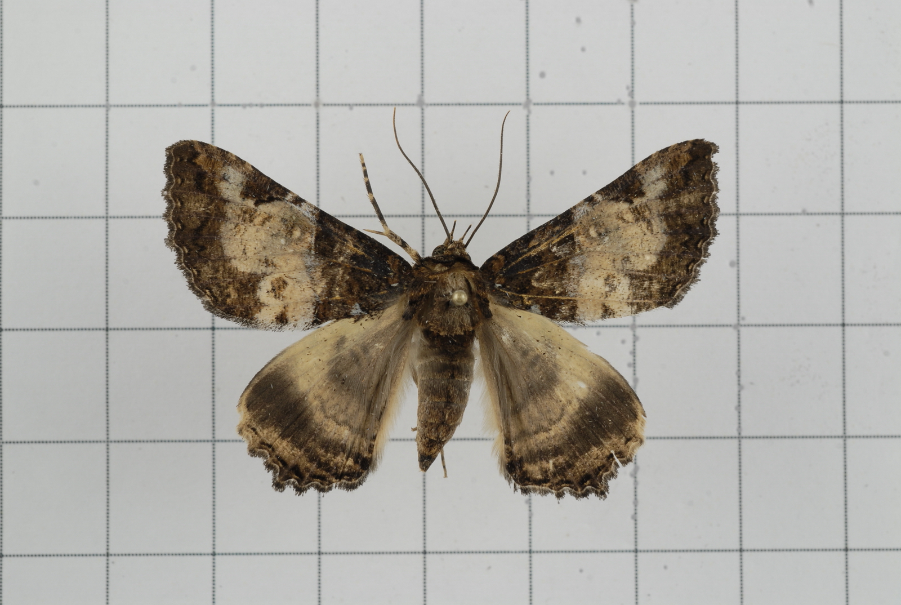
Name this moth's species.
Daddala lucilla
